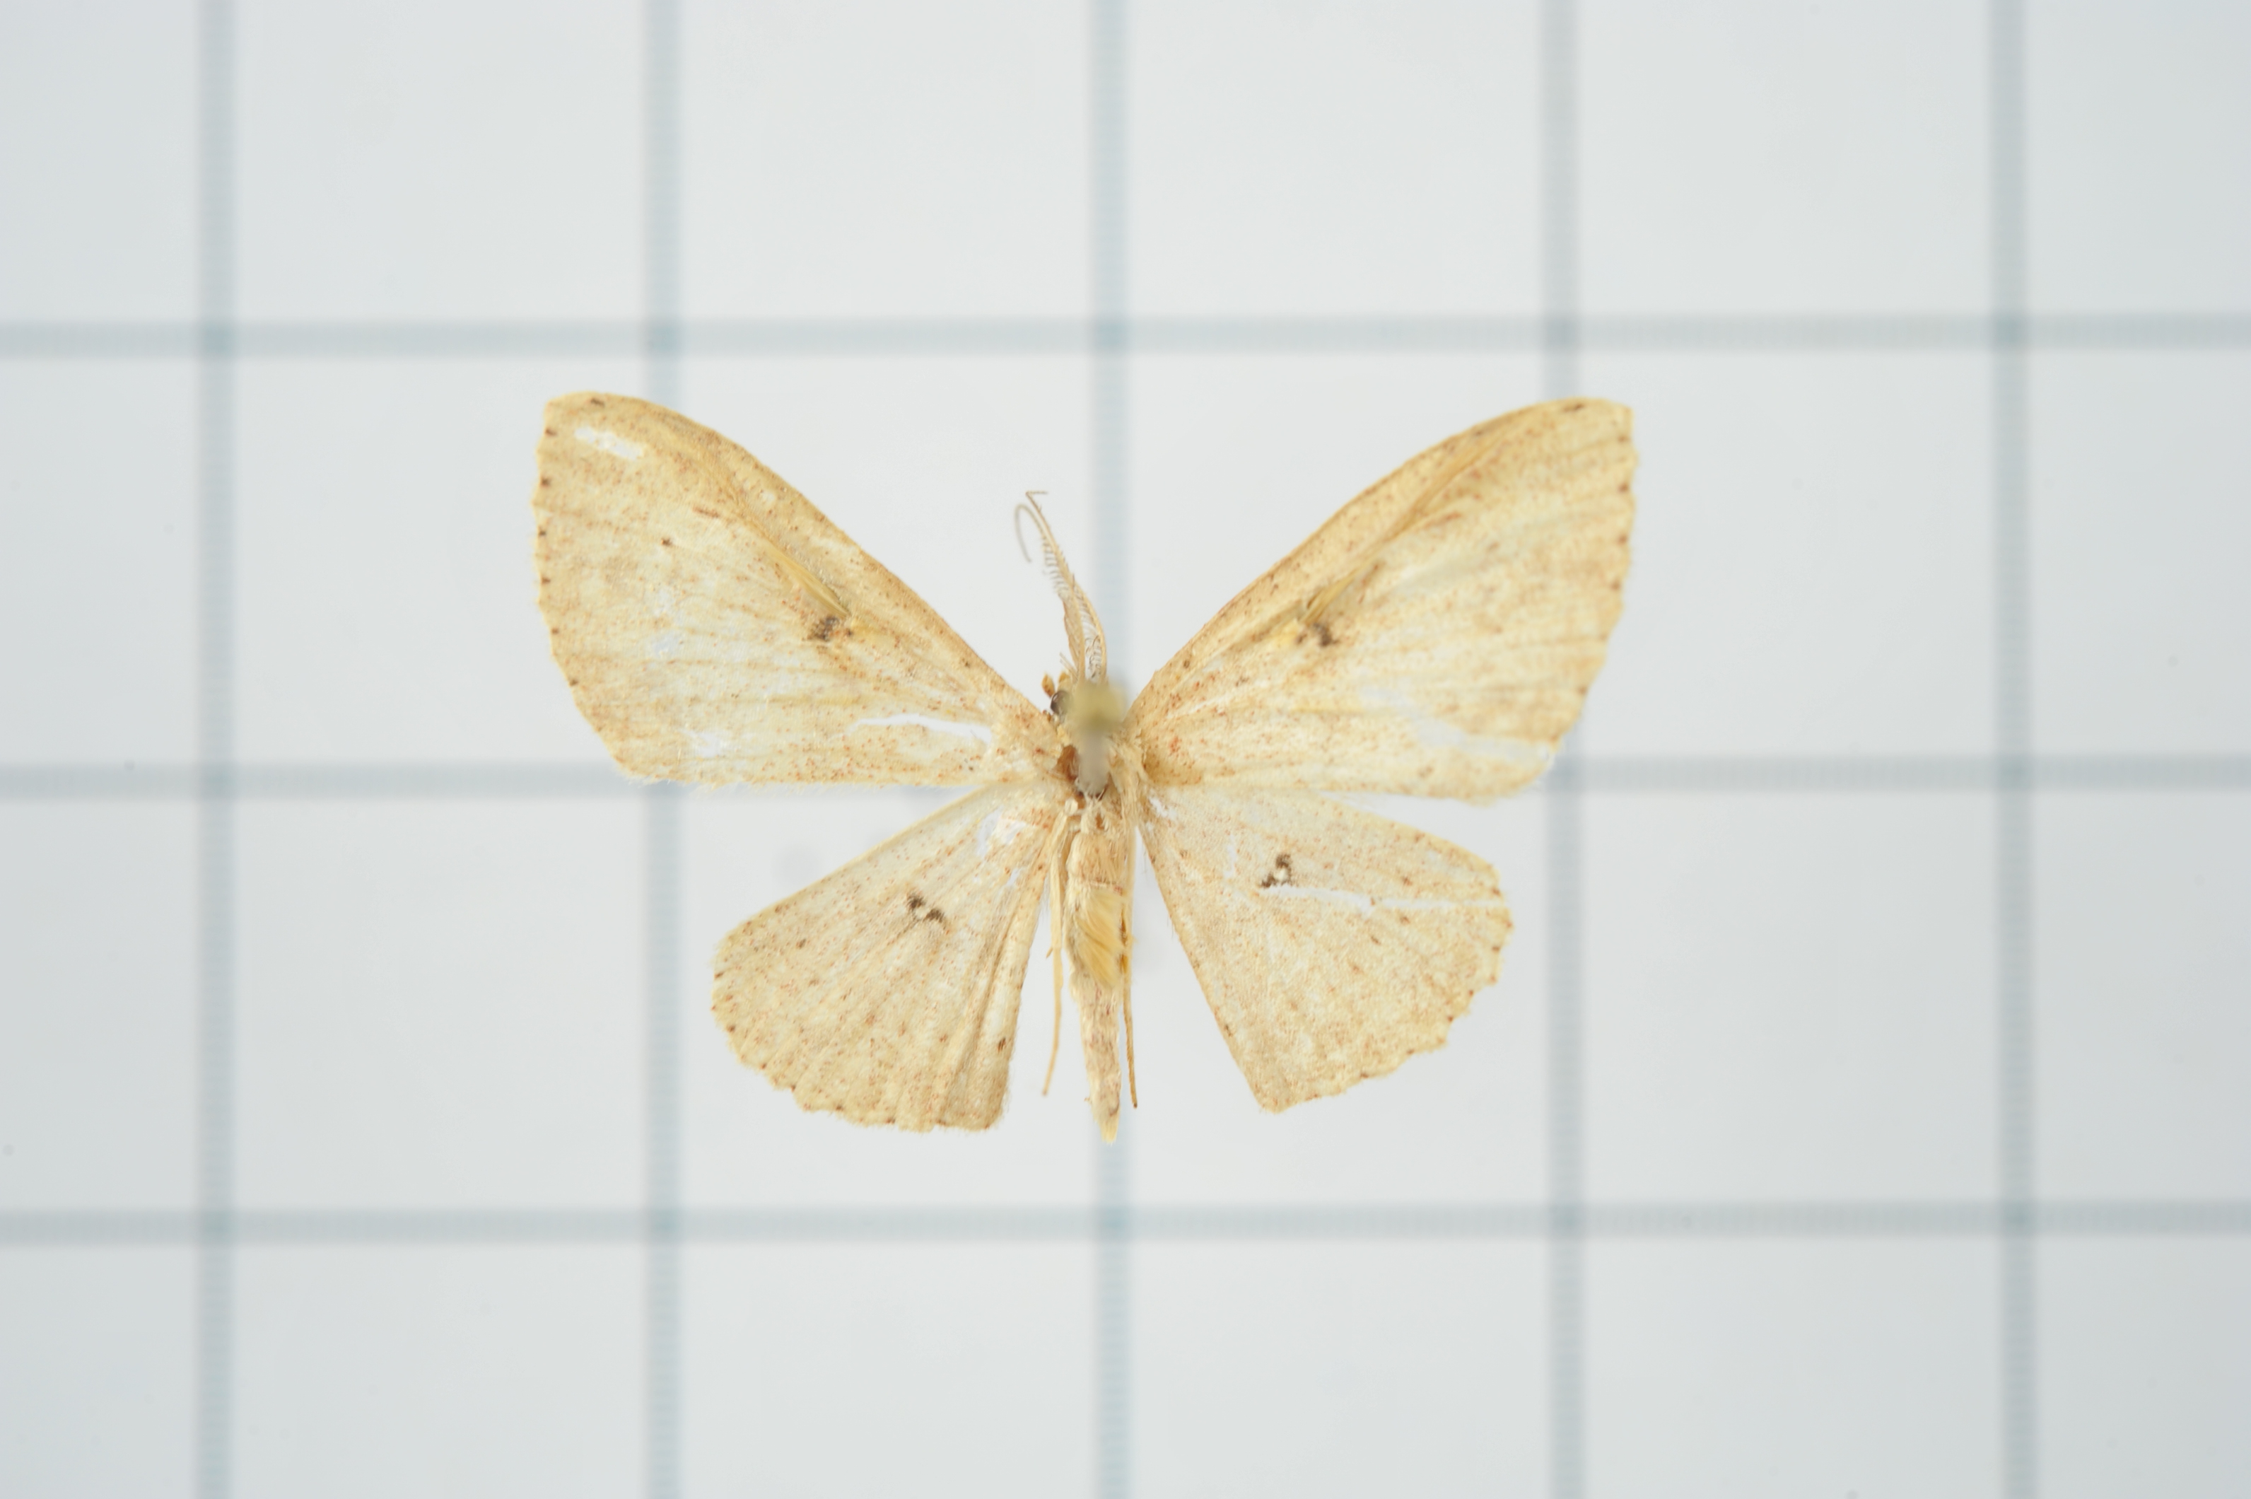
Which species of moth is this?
Perixera illepidaria
